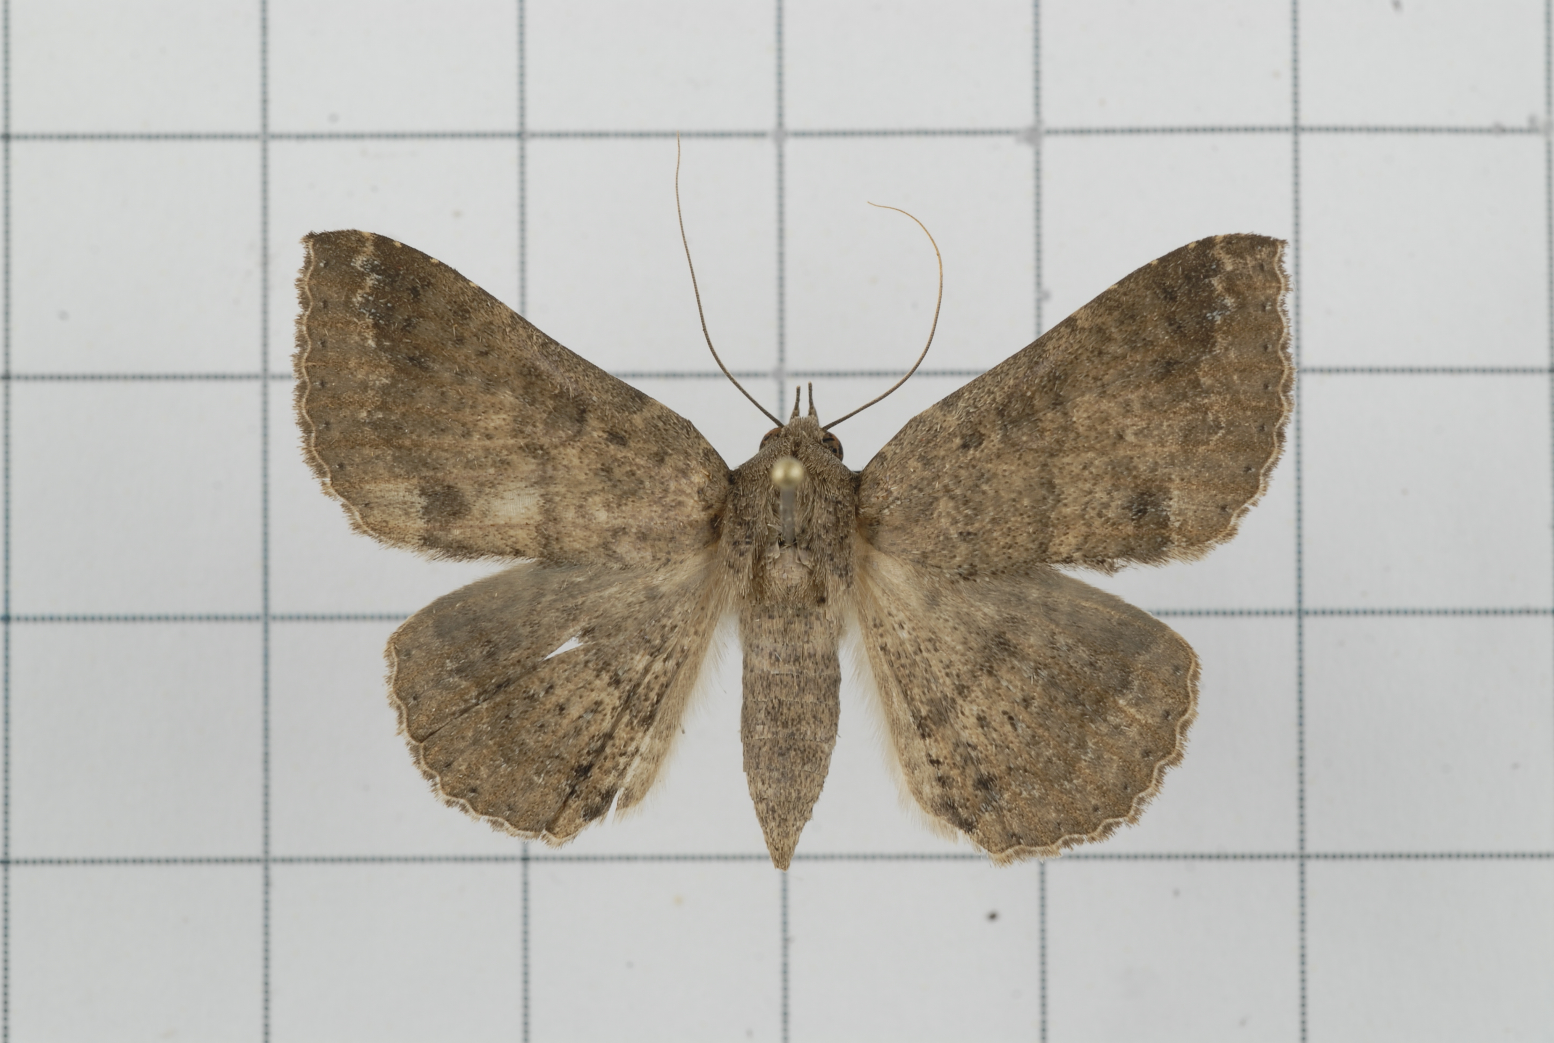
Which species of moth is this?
Ericeia inangulata inangulata
